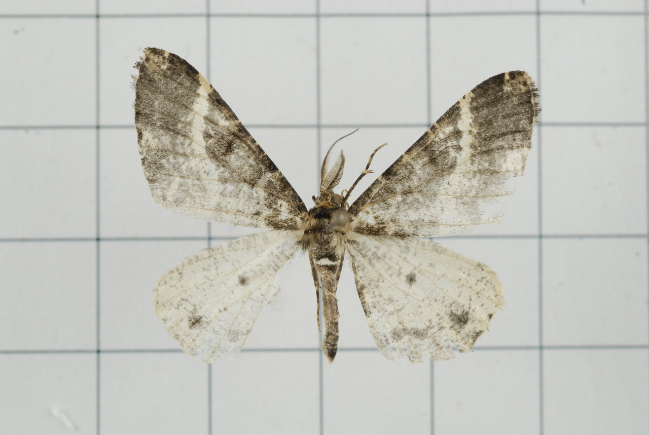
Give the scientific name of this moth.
Harutalcis fumigata
